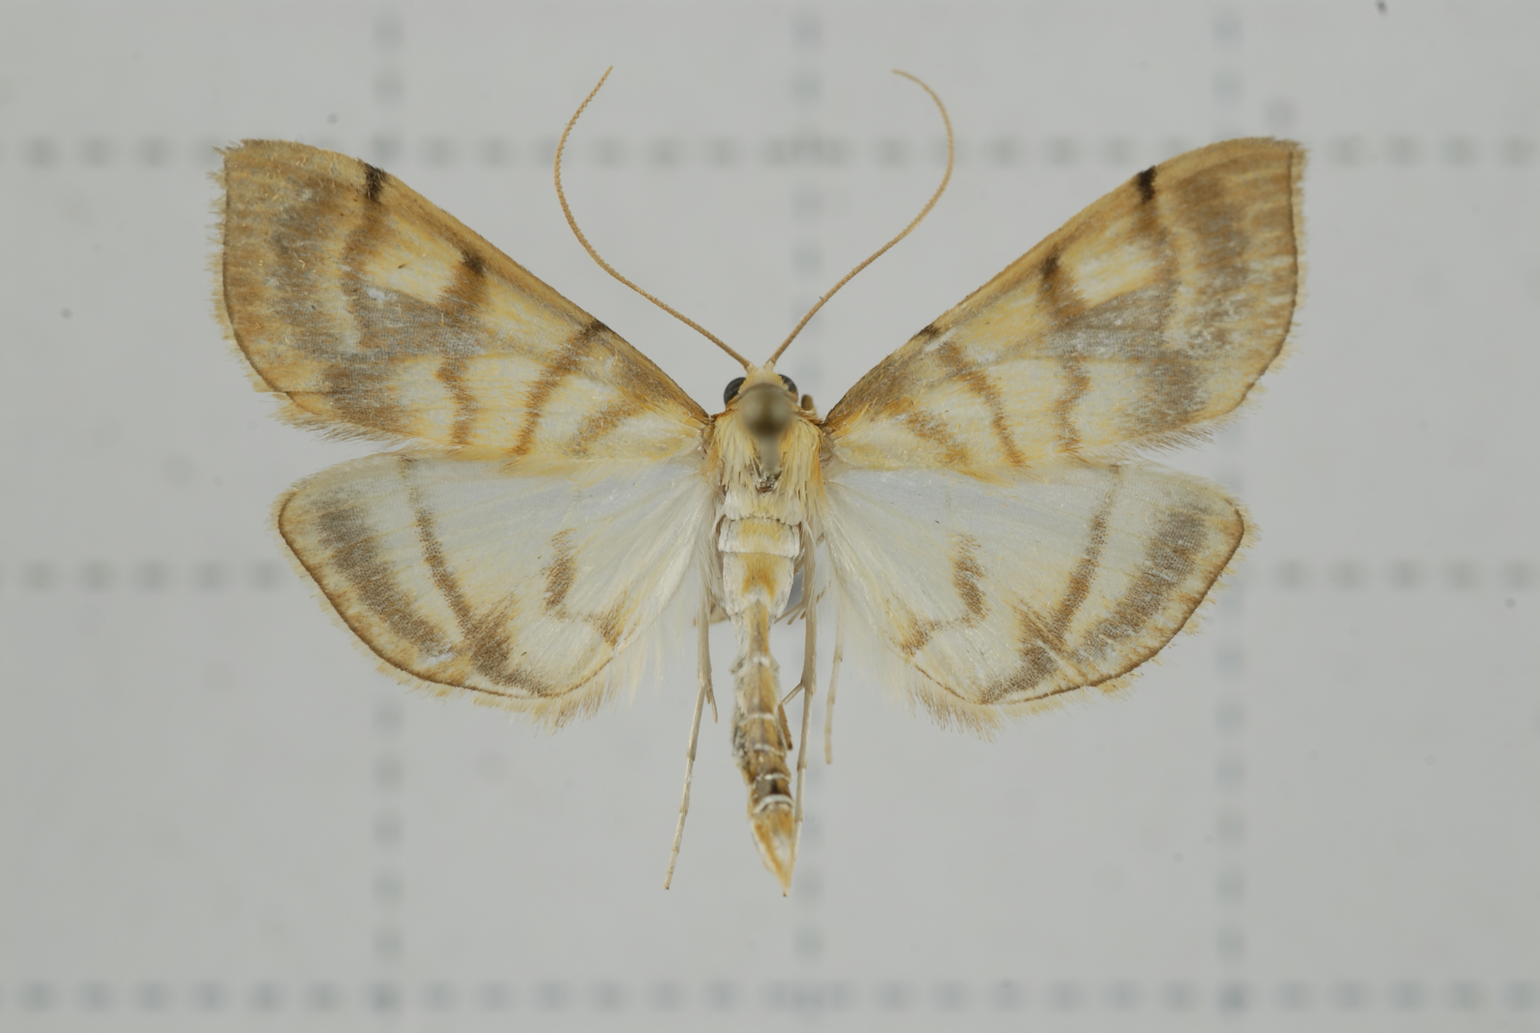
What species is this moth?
Pagyda nebulosa
